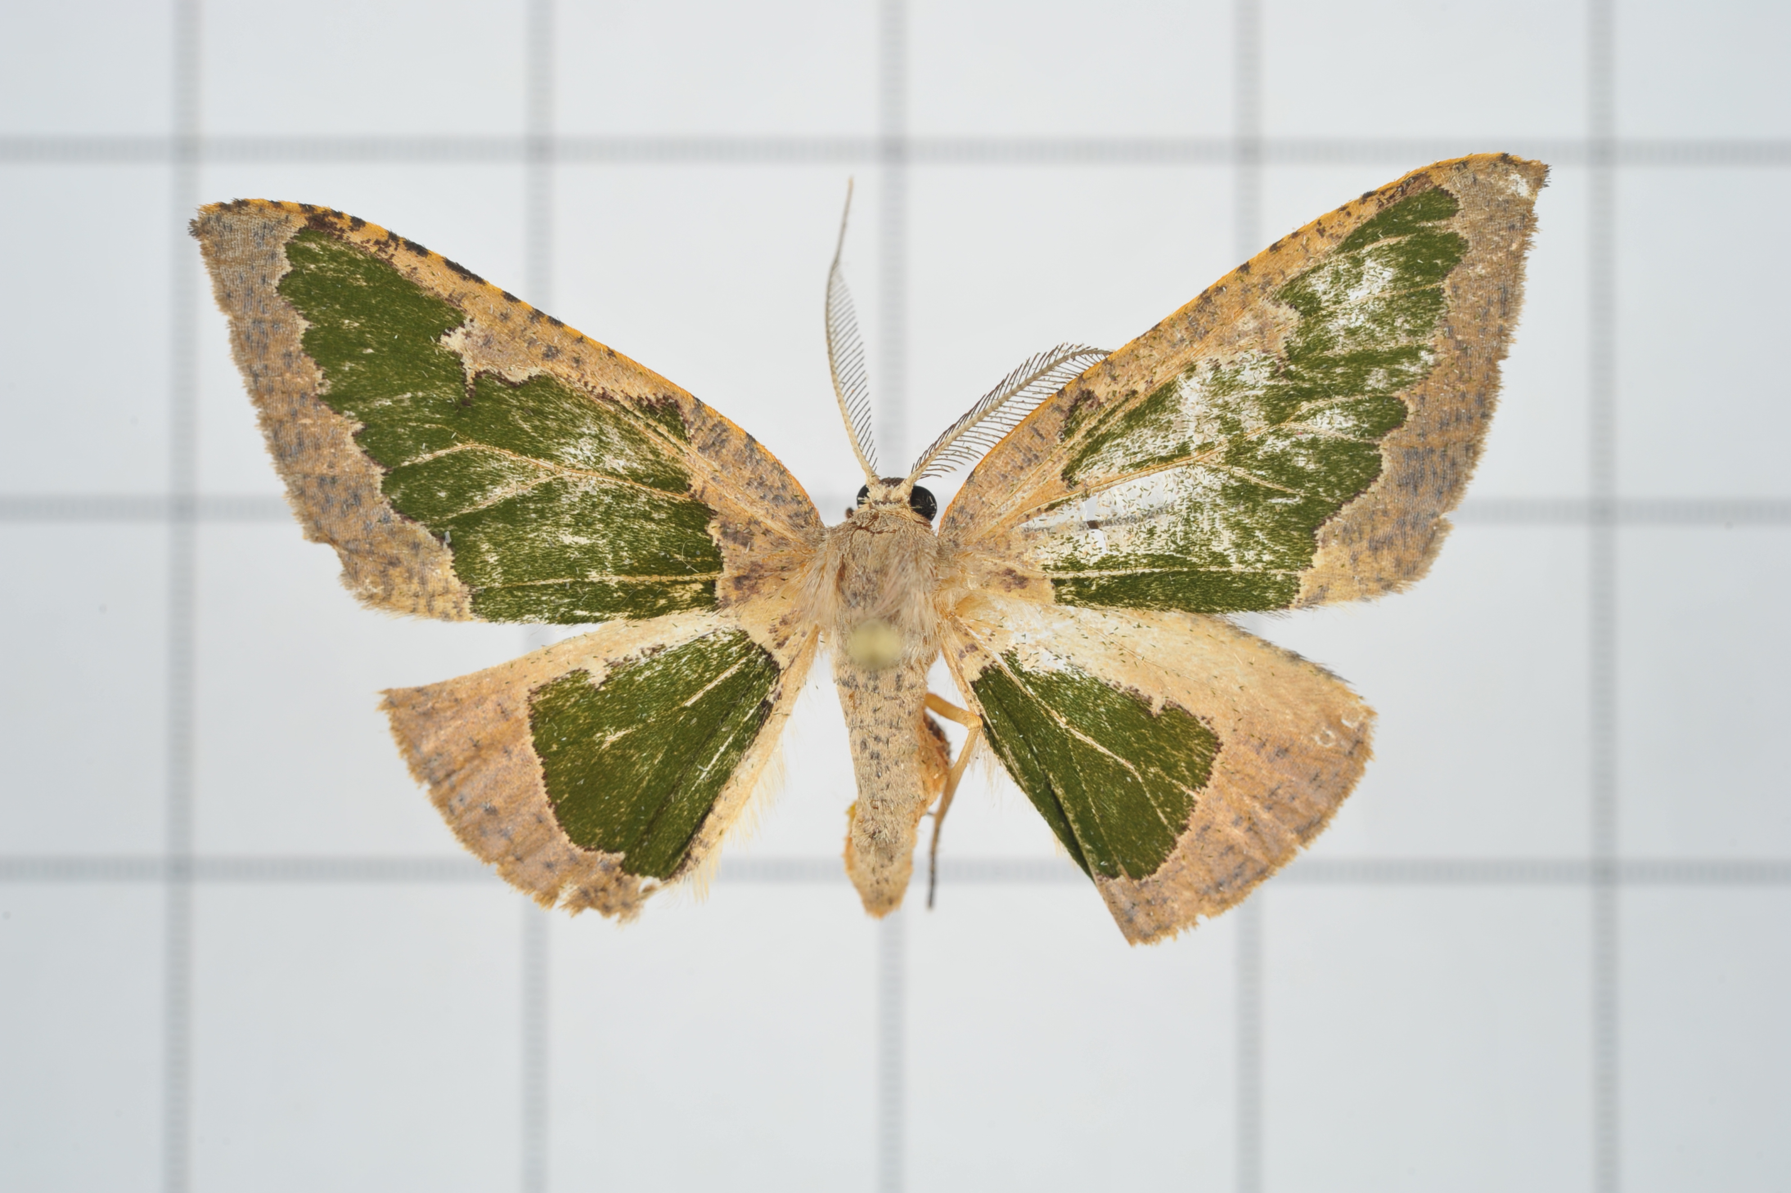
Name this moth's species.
Celenna festivaria formosensis
